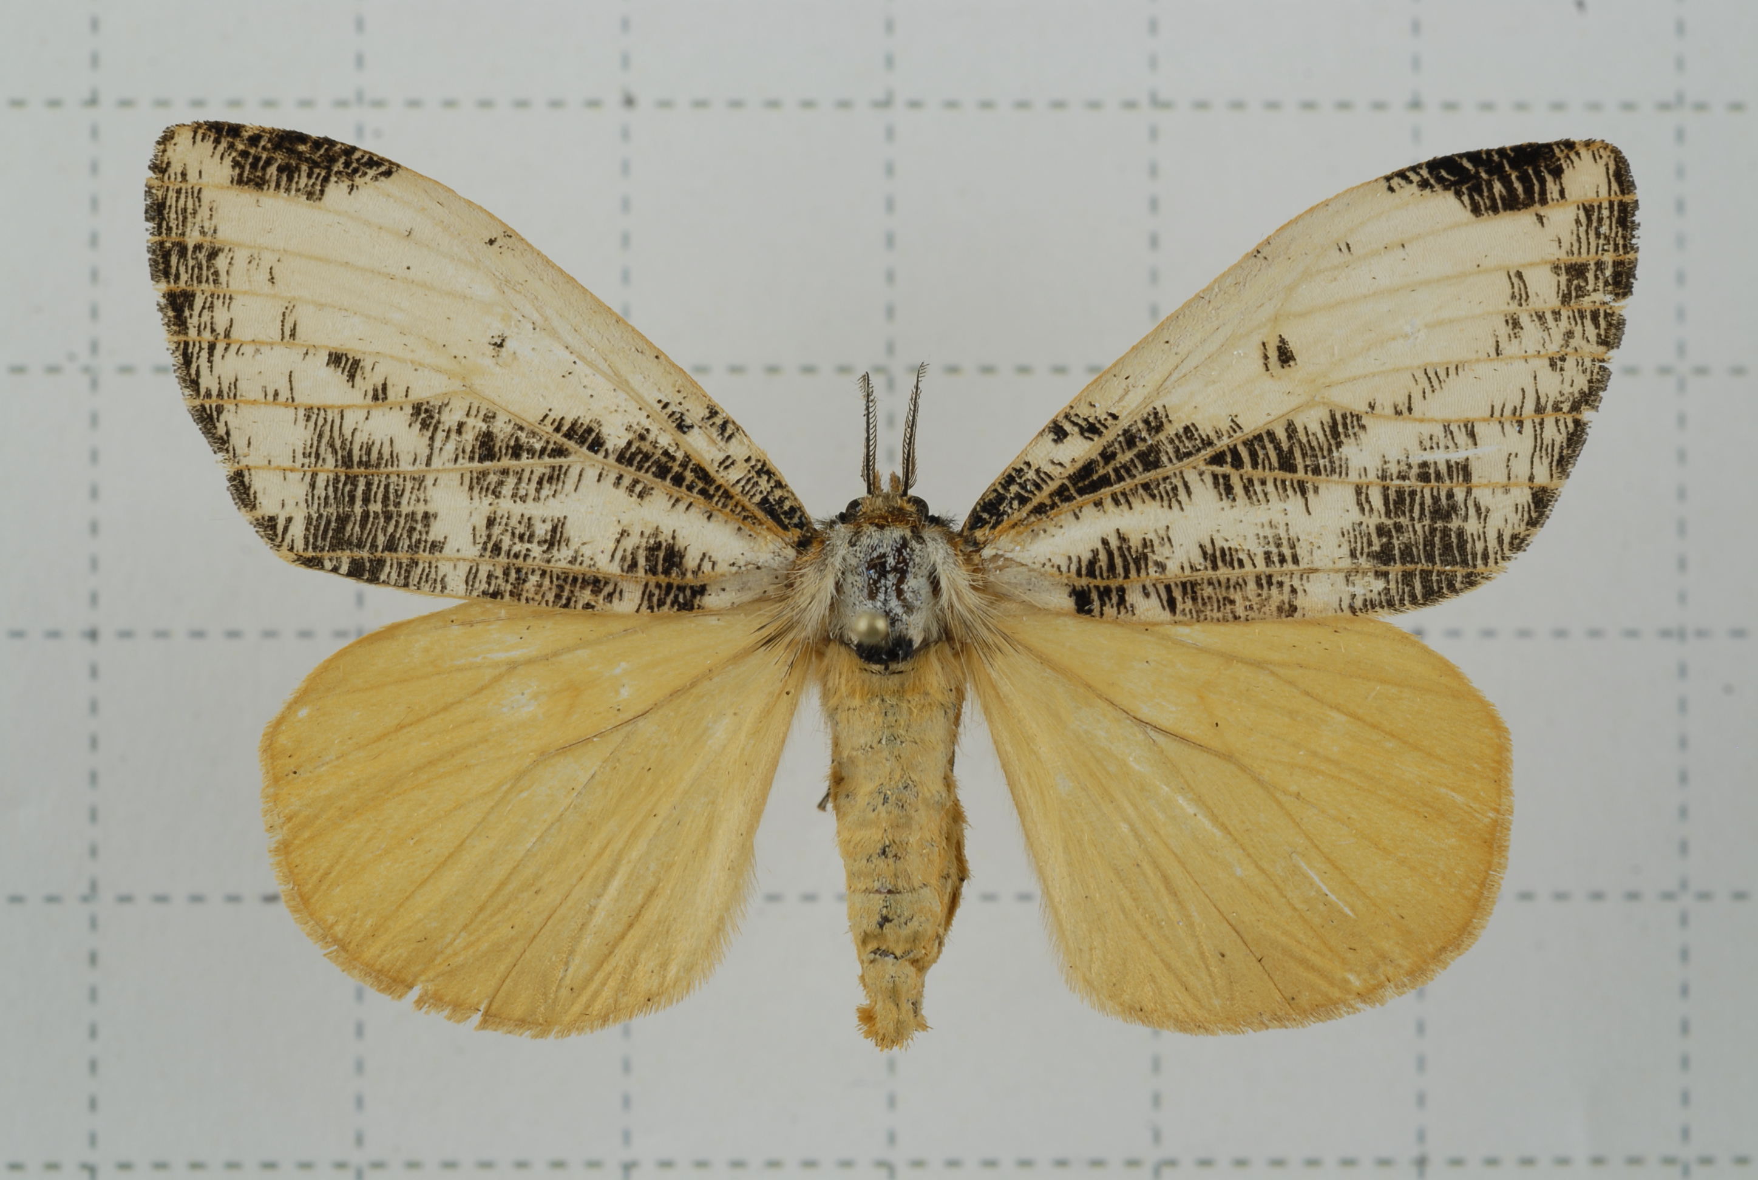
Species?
Locharna strigipennis
